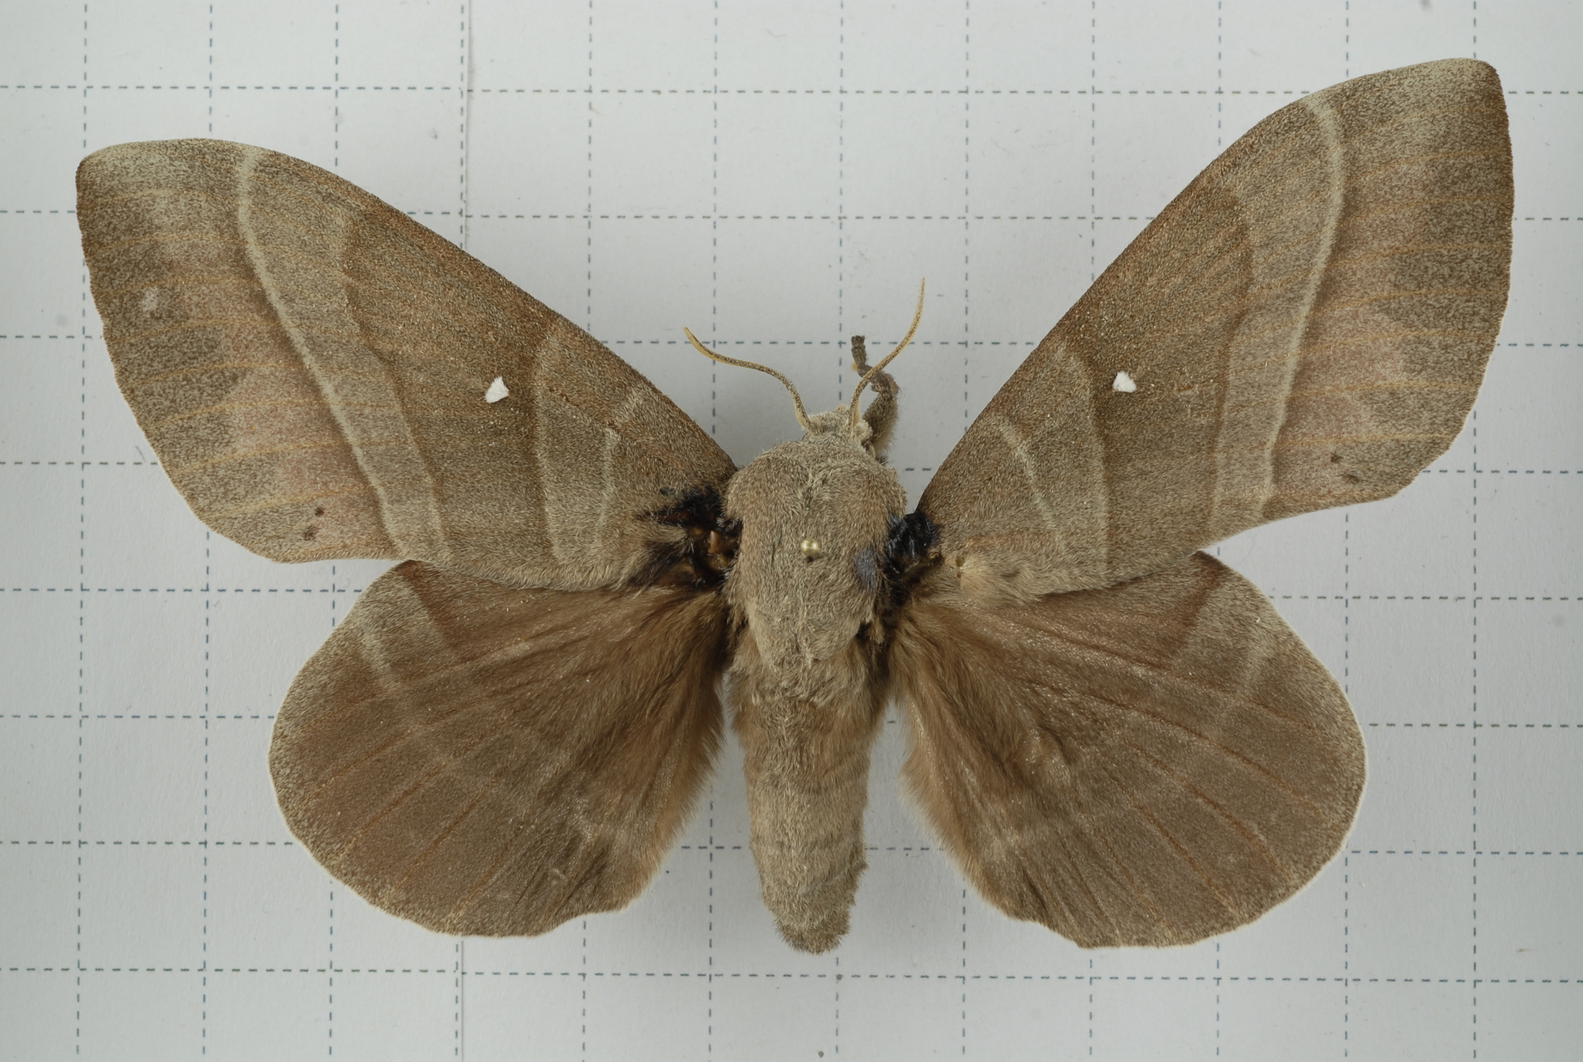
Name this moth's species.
Lebeda nobilis nobilis
